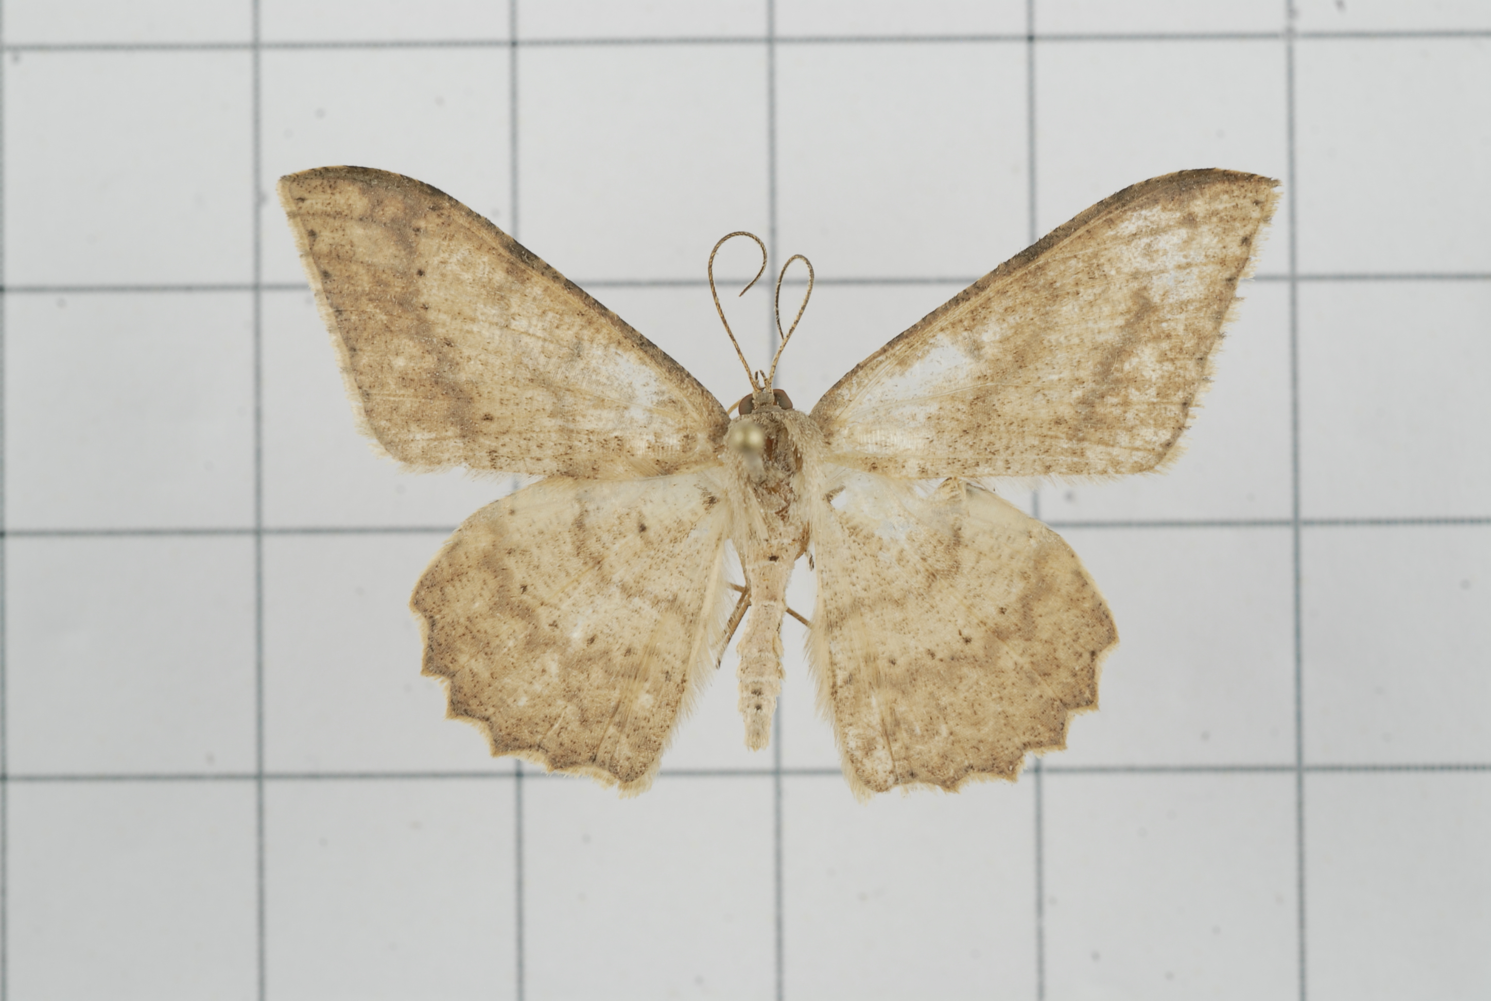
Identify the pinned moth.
Luxiaria mitorrhaphes
